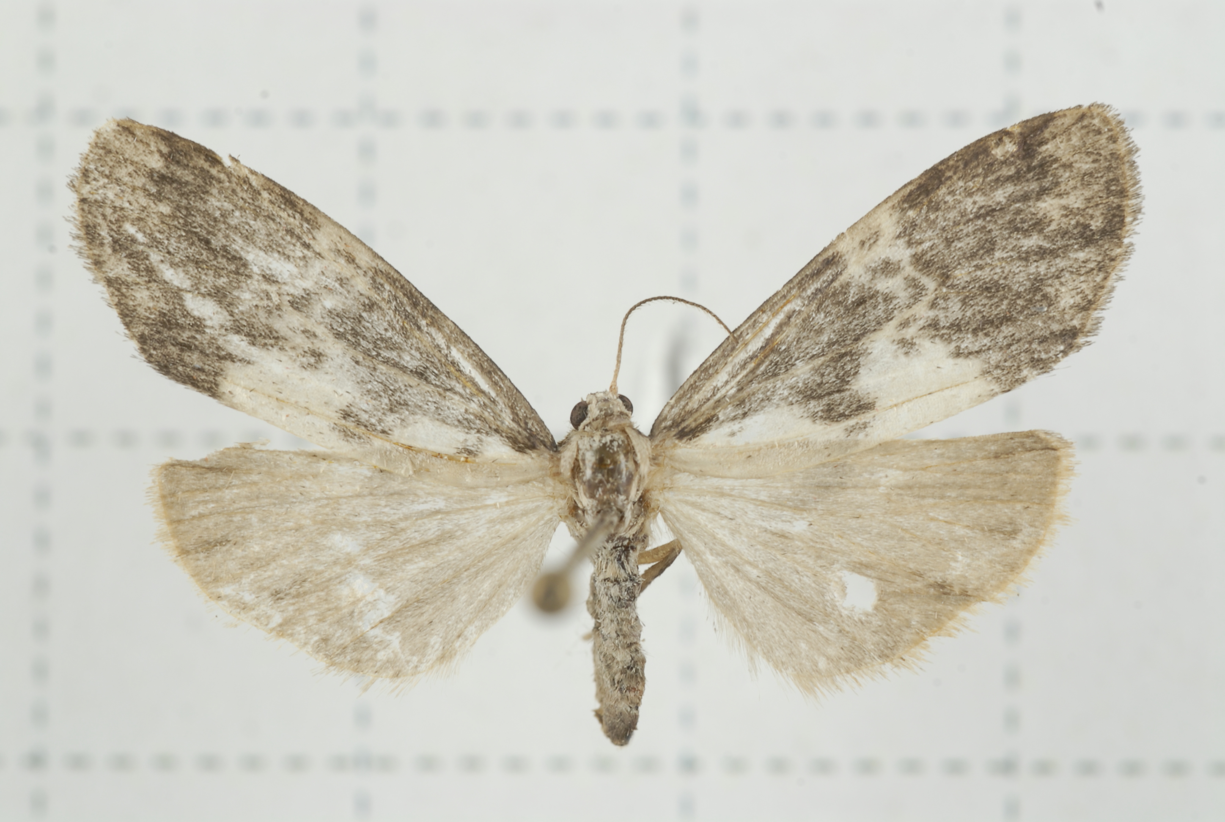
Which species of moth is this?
Barsura albidorsalis
